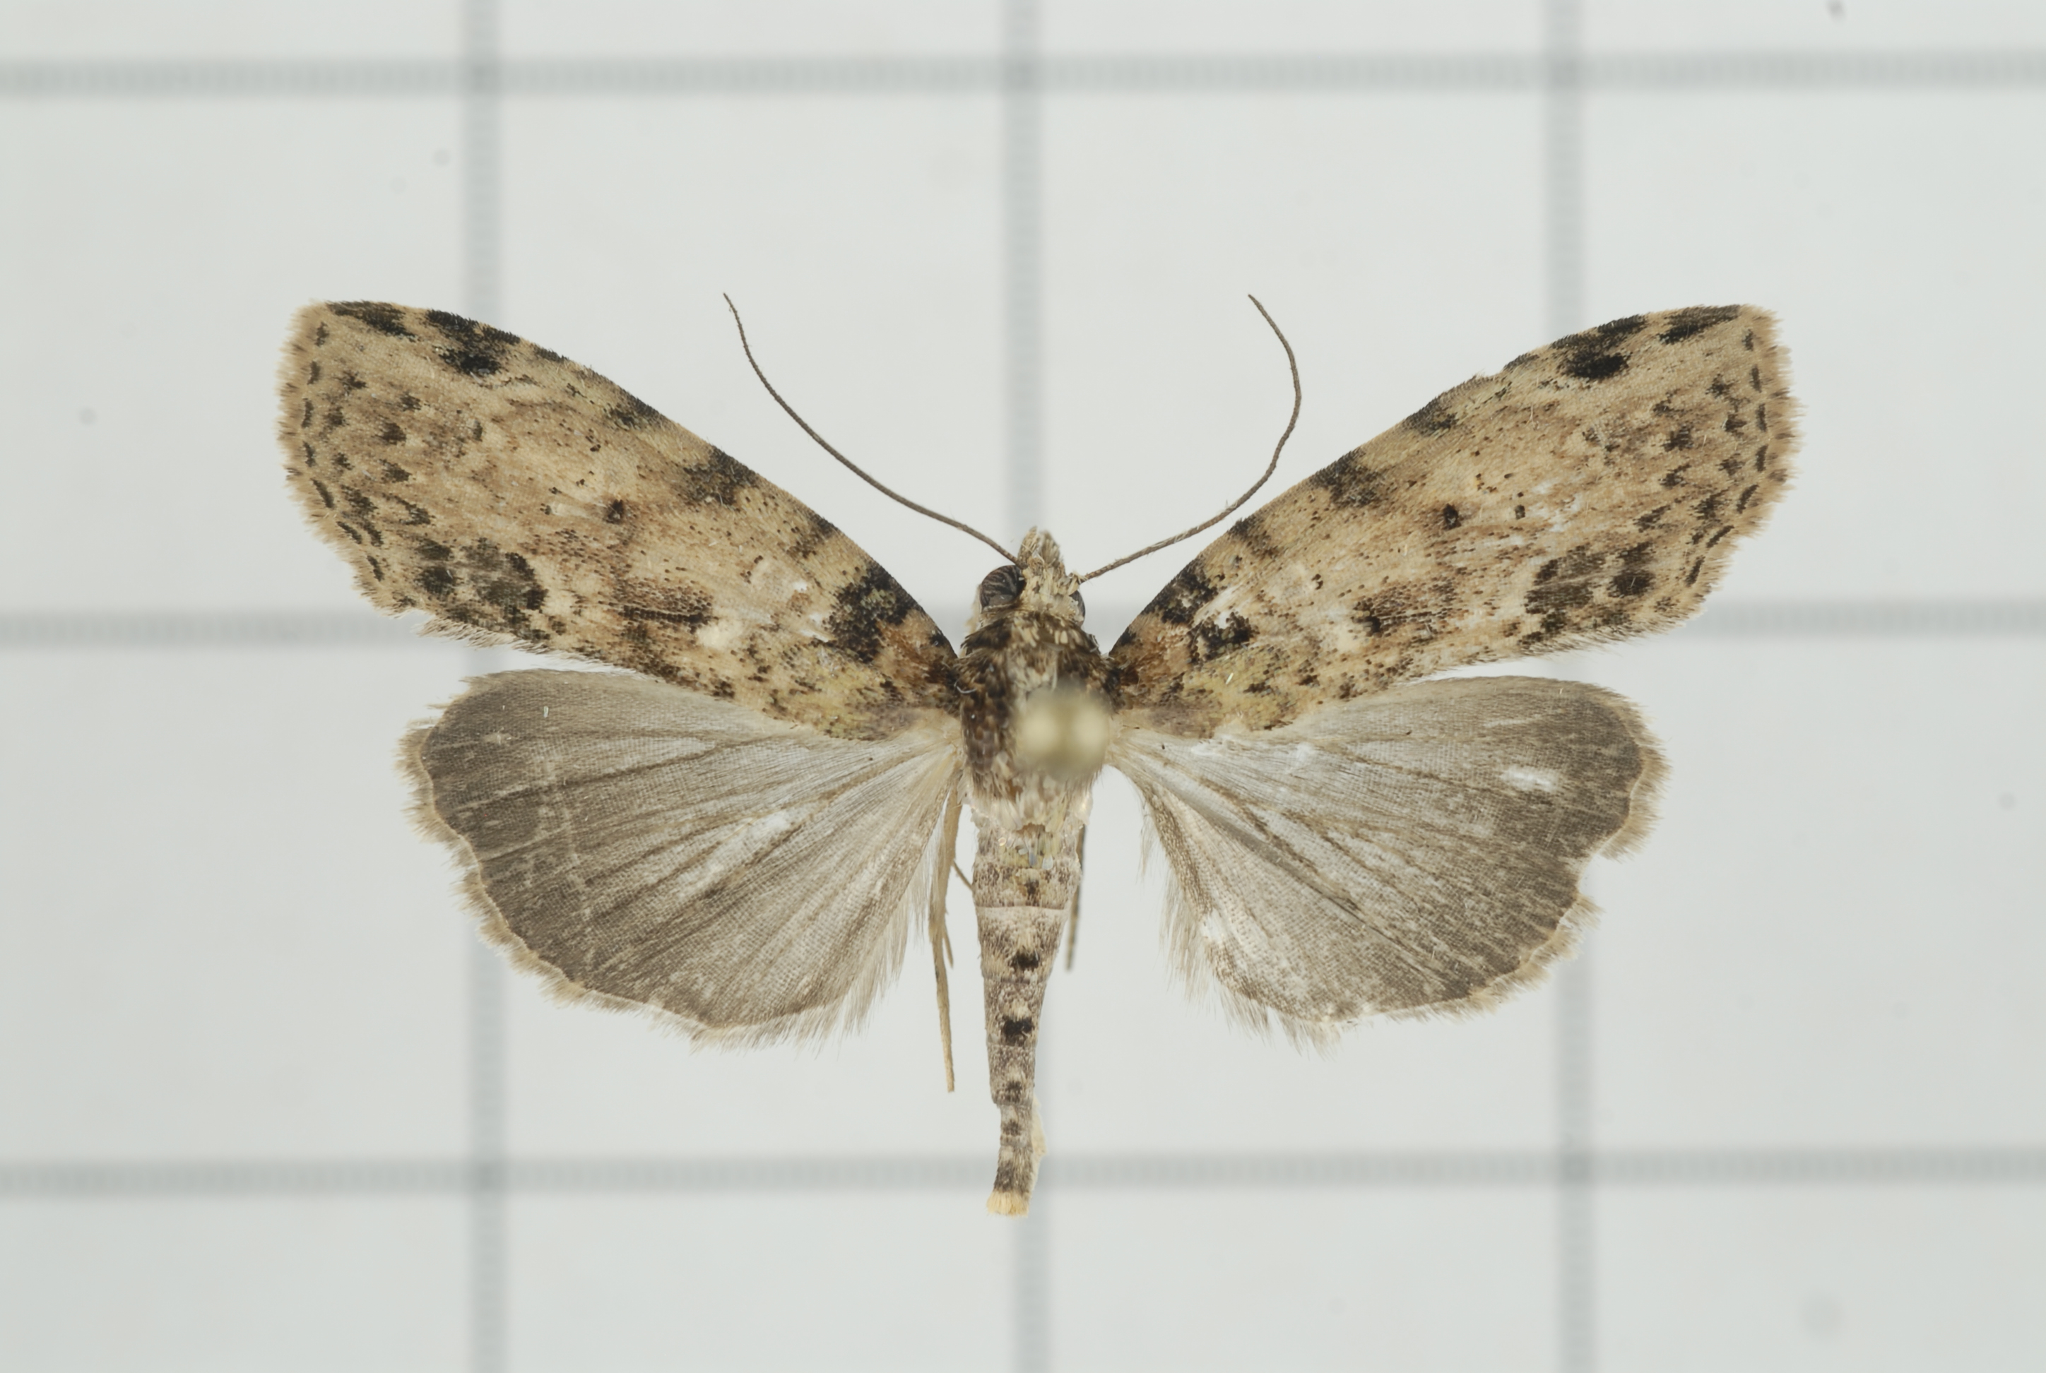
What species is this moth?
Sigmuncus tessellatus
